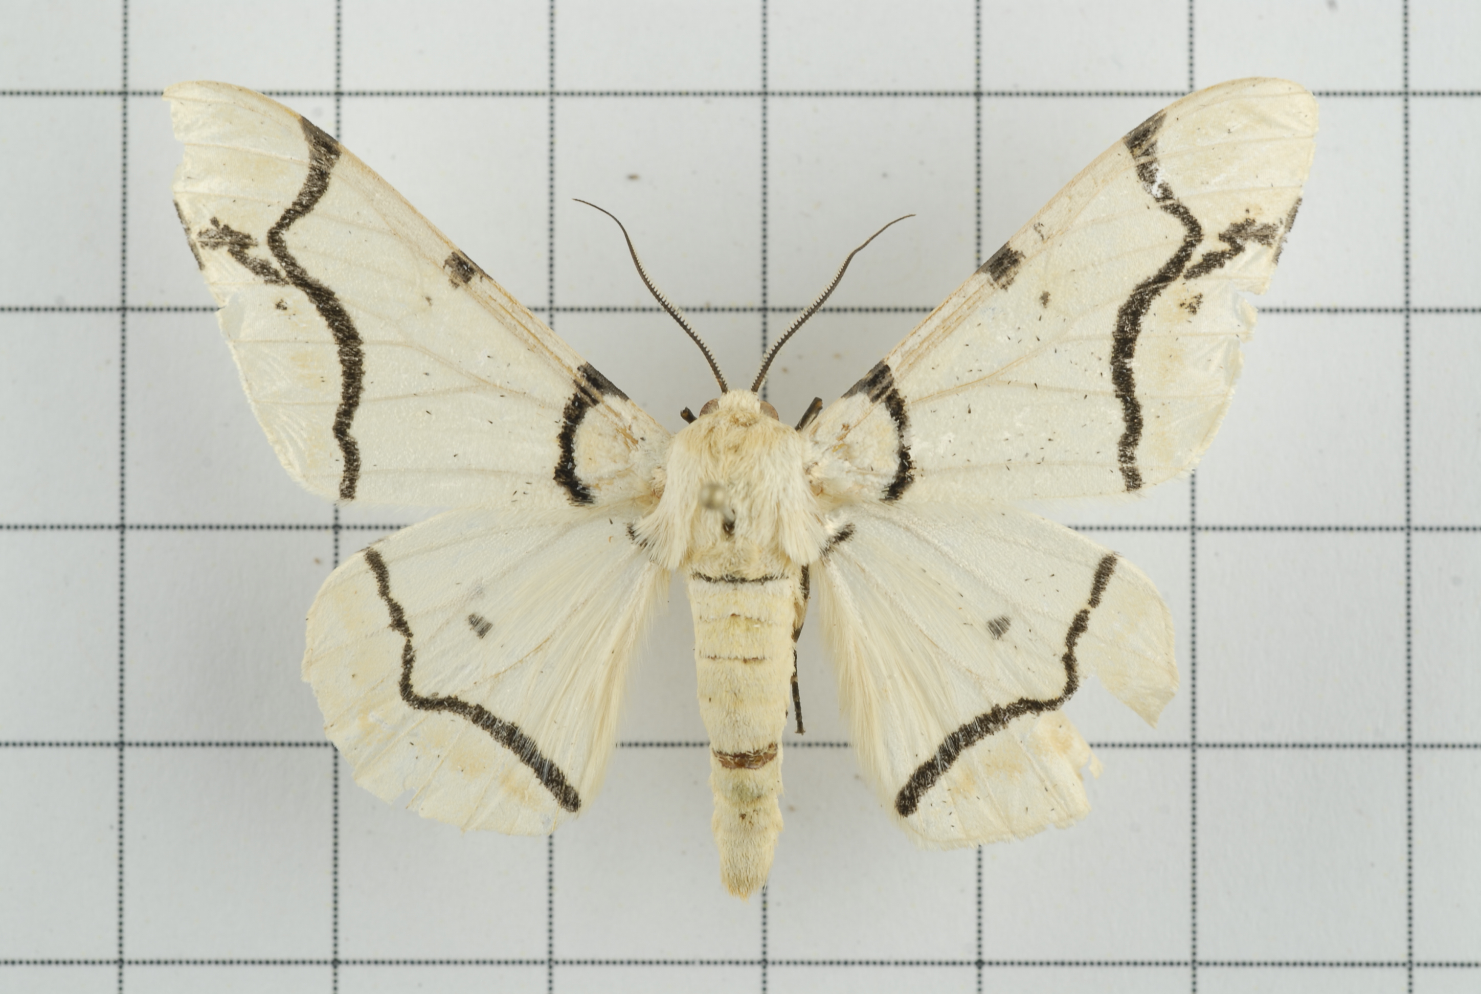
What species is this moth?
Biston perclara
